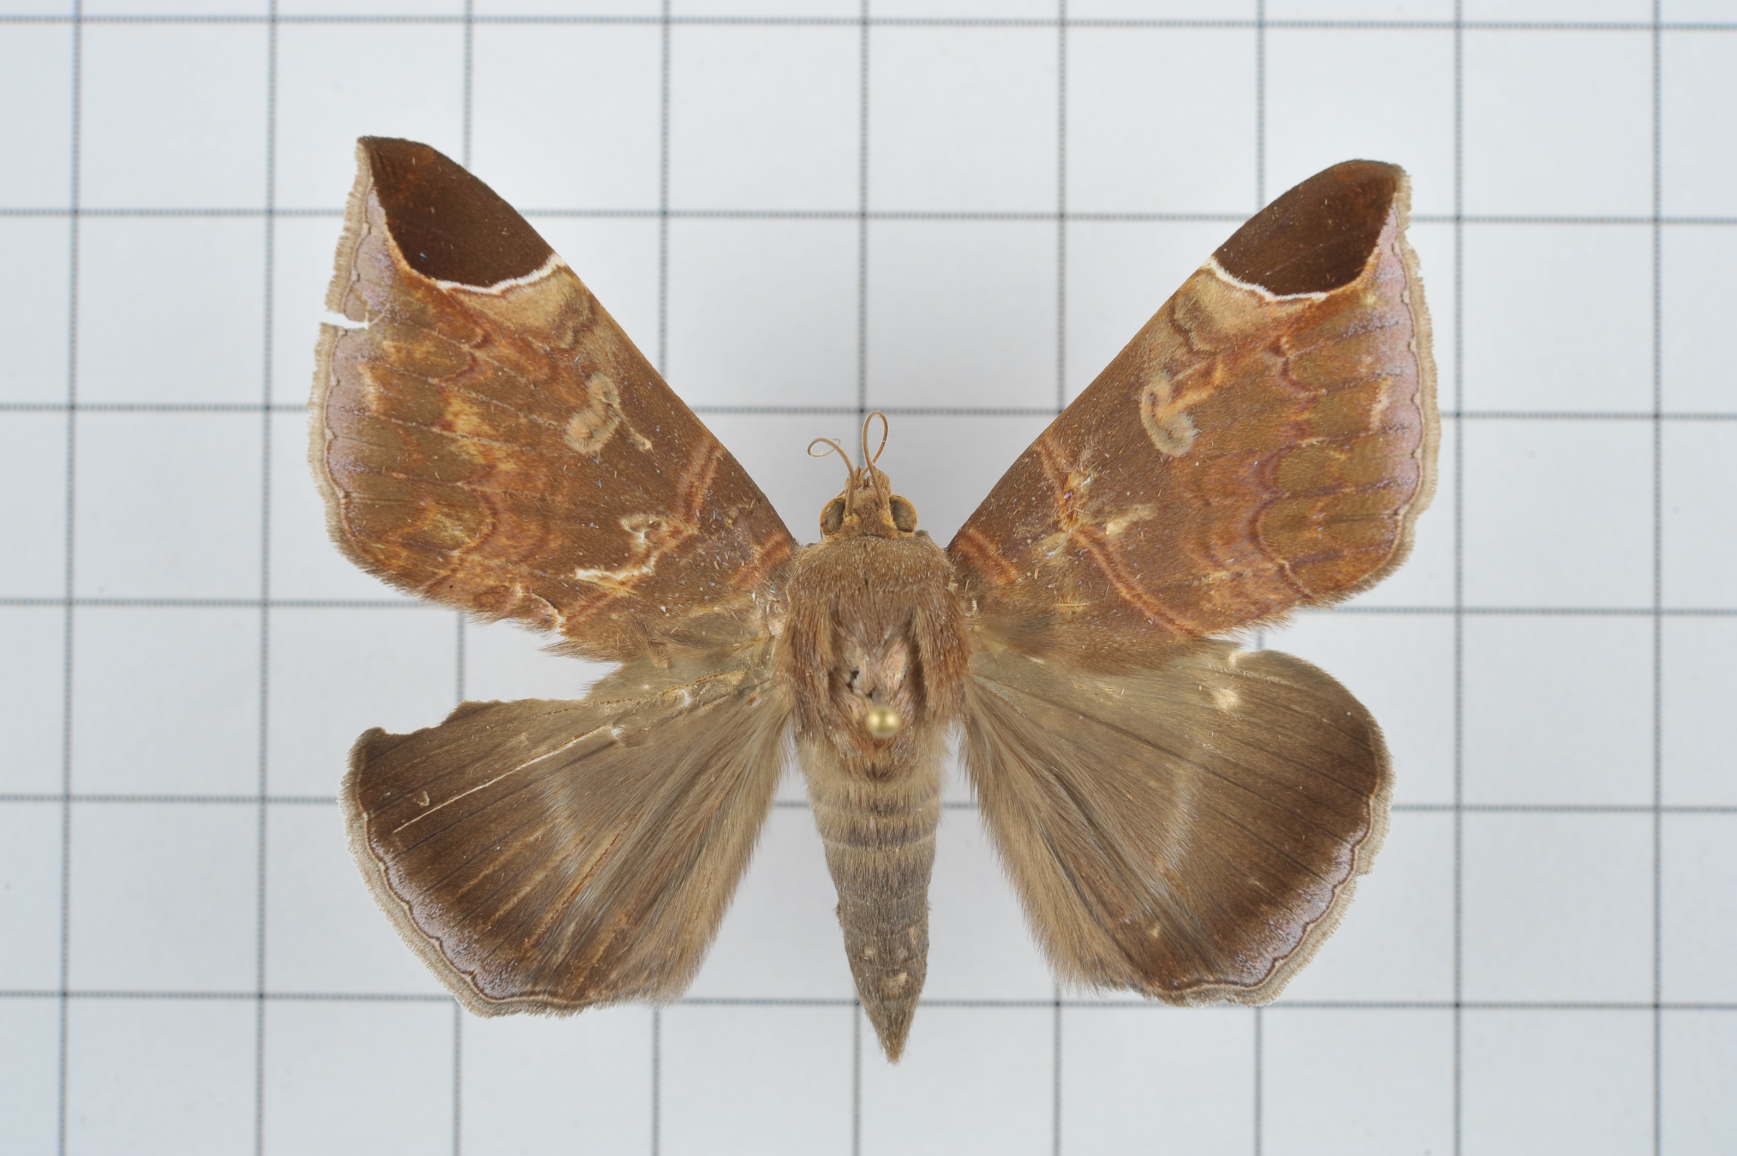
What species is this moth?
Pindara illibata
